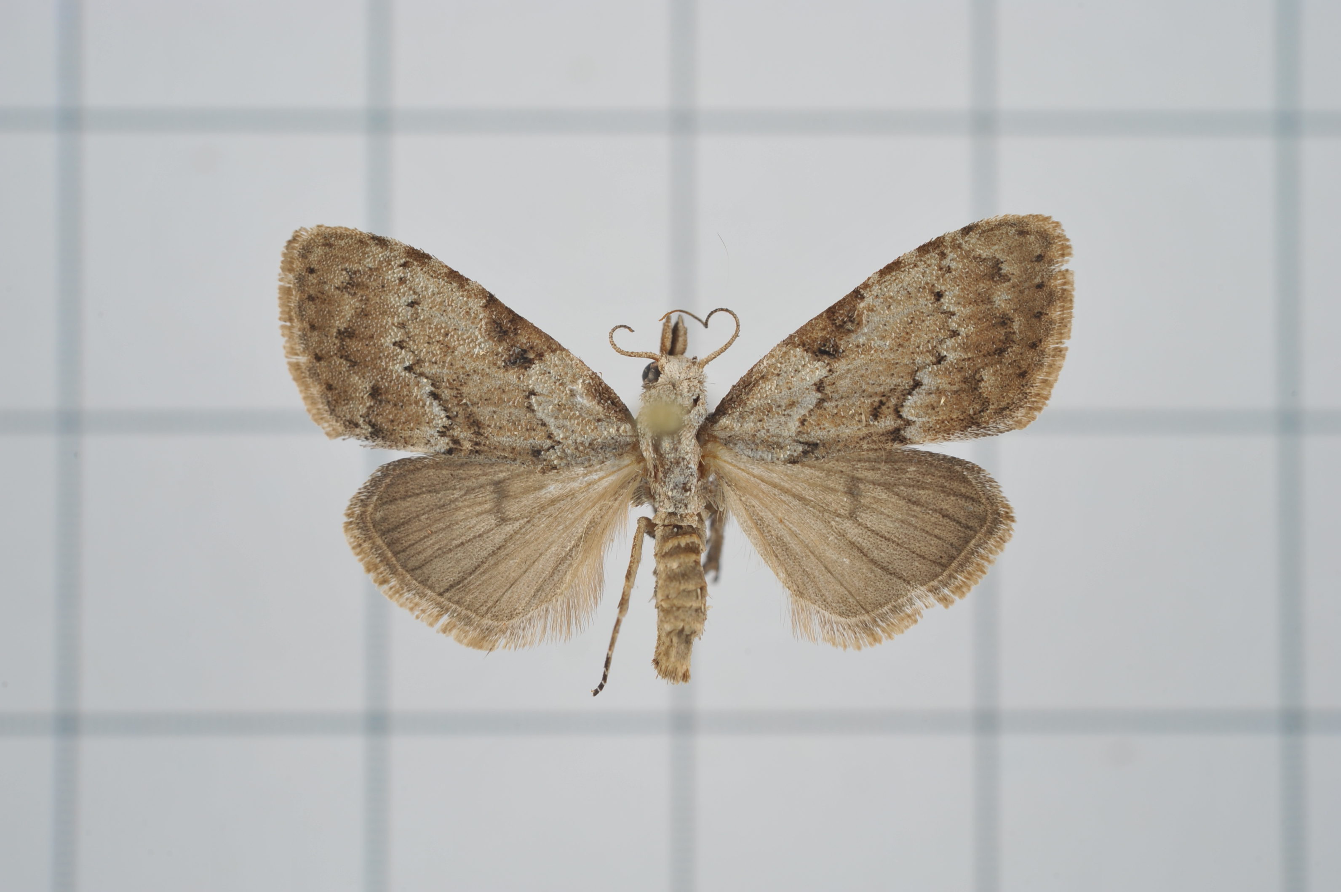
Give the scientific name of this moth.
Meganola major takasago
